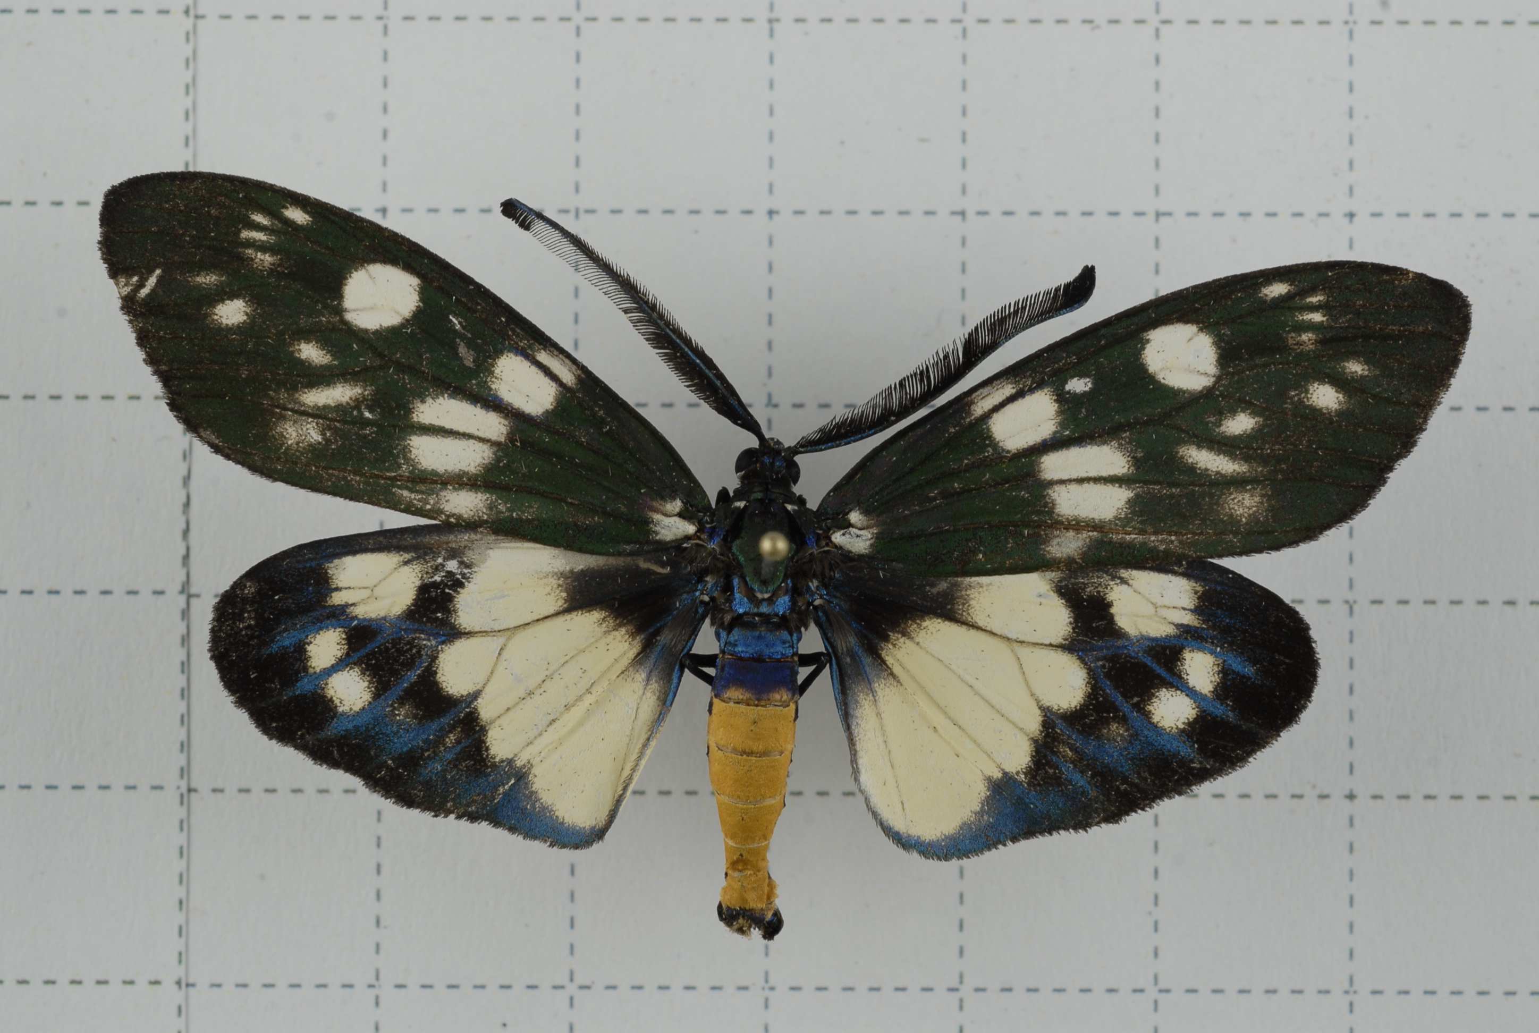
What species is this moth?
Eterusia aedea formosana
